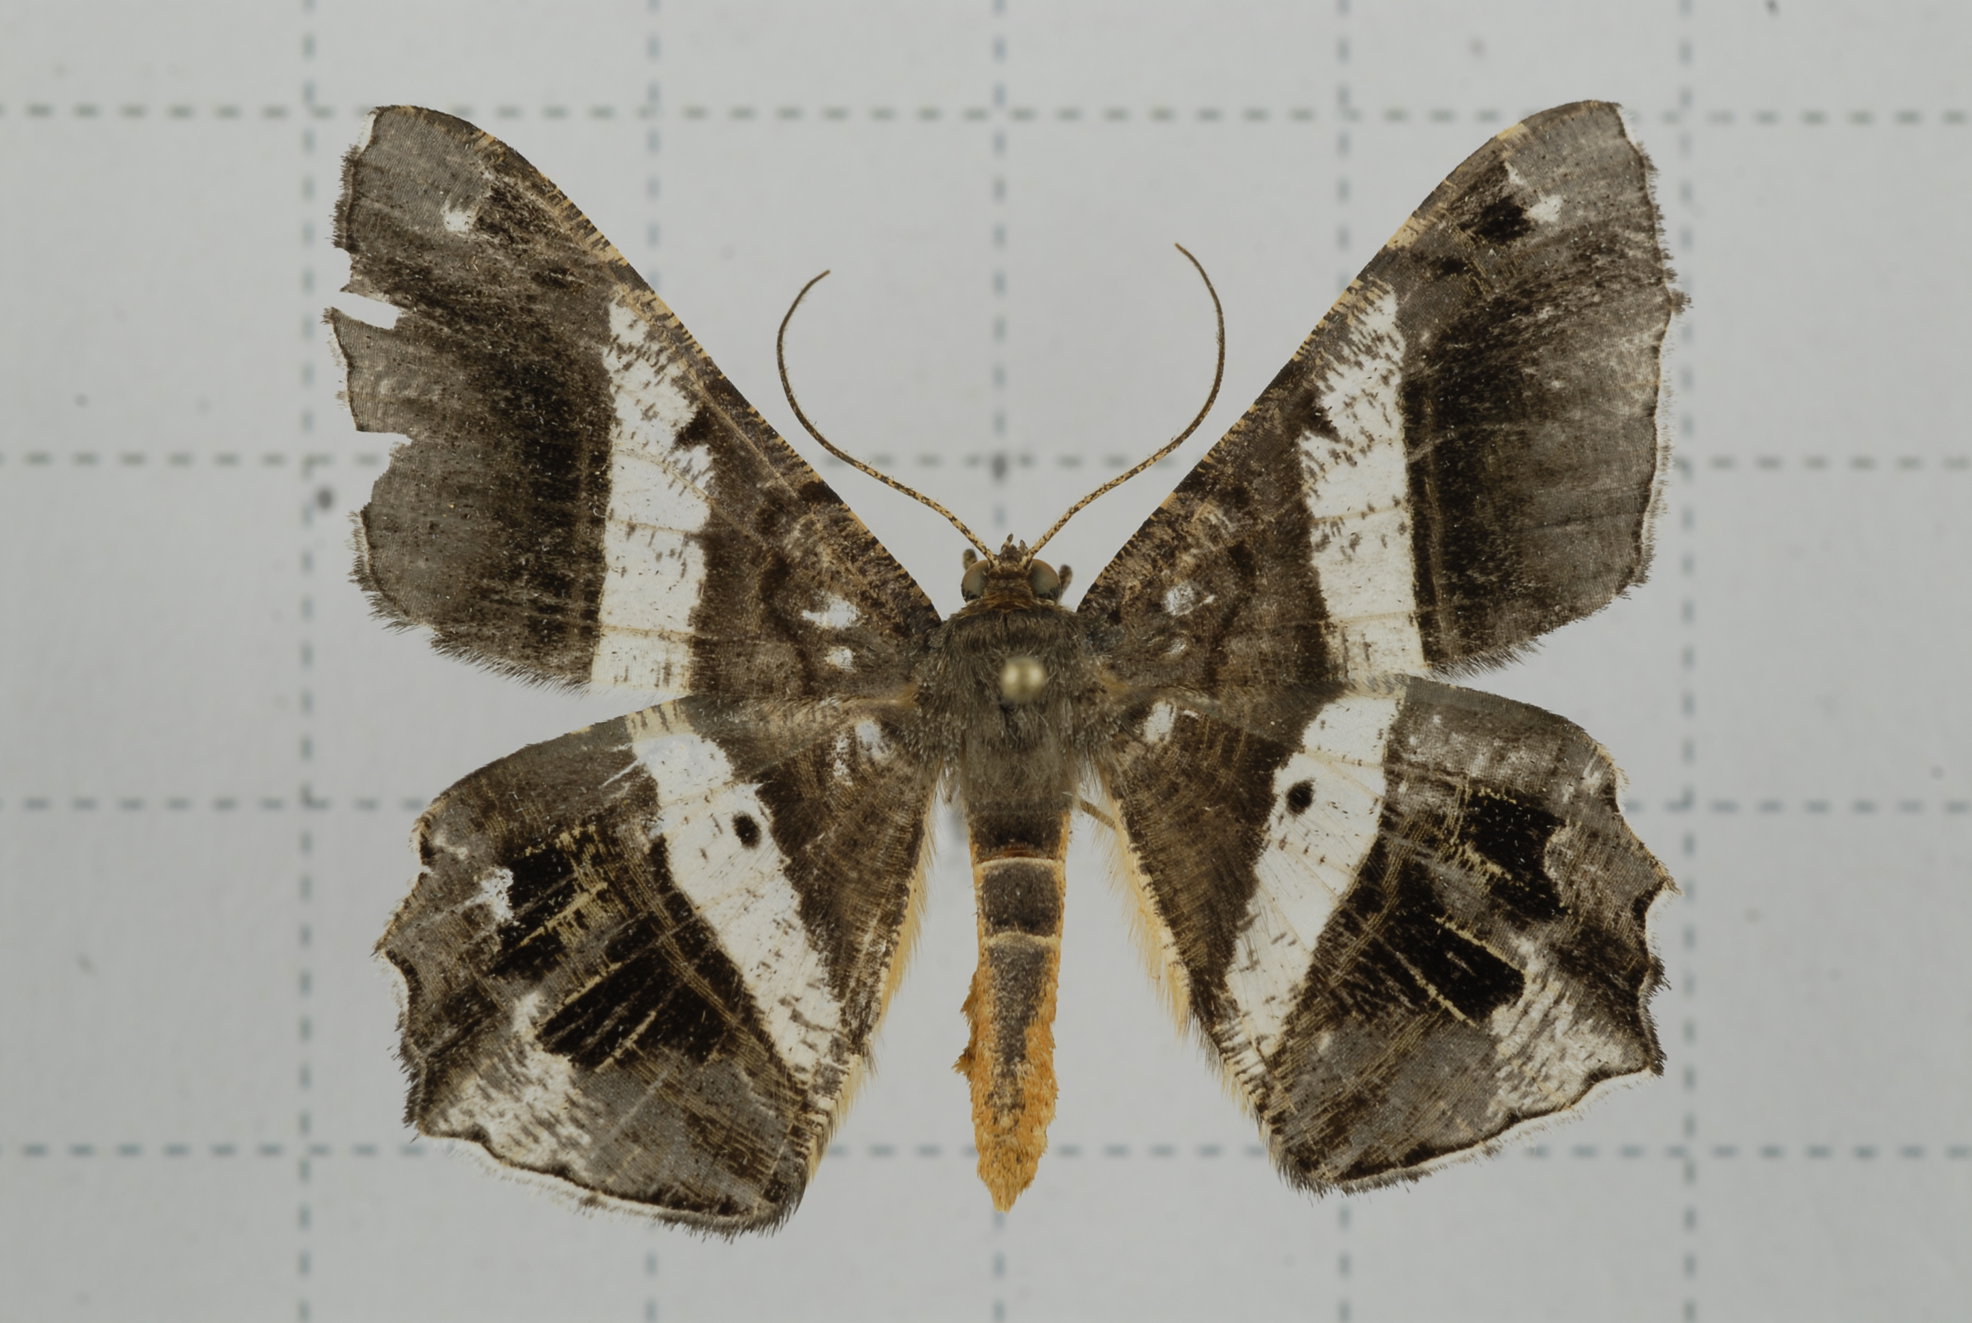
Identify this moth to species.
Chiasmia eleonora eleonora
